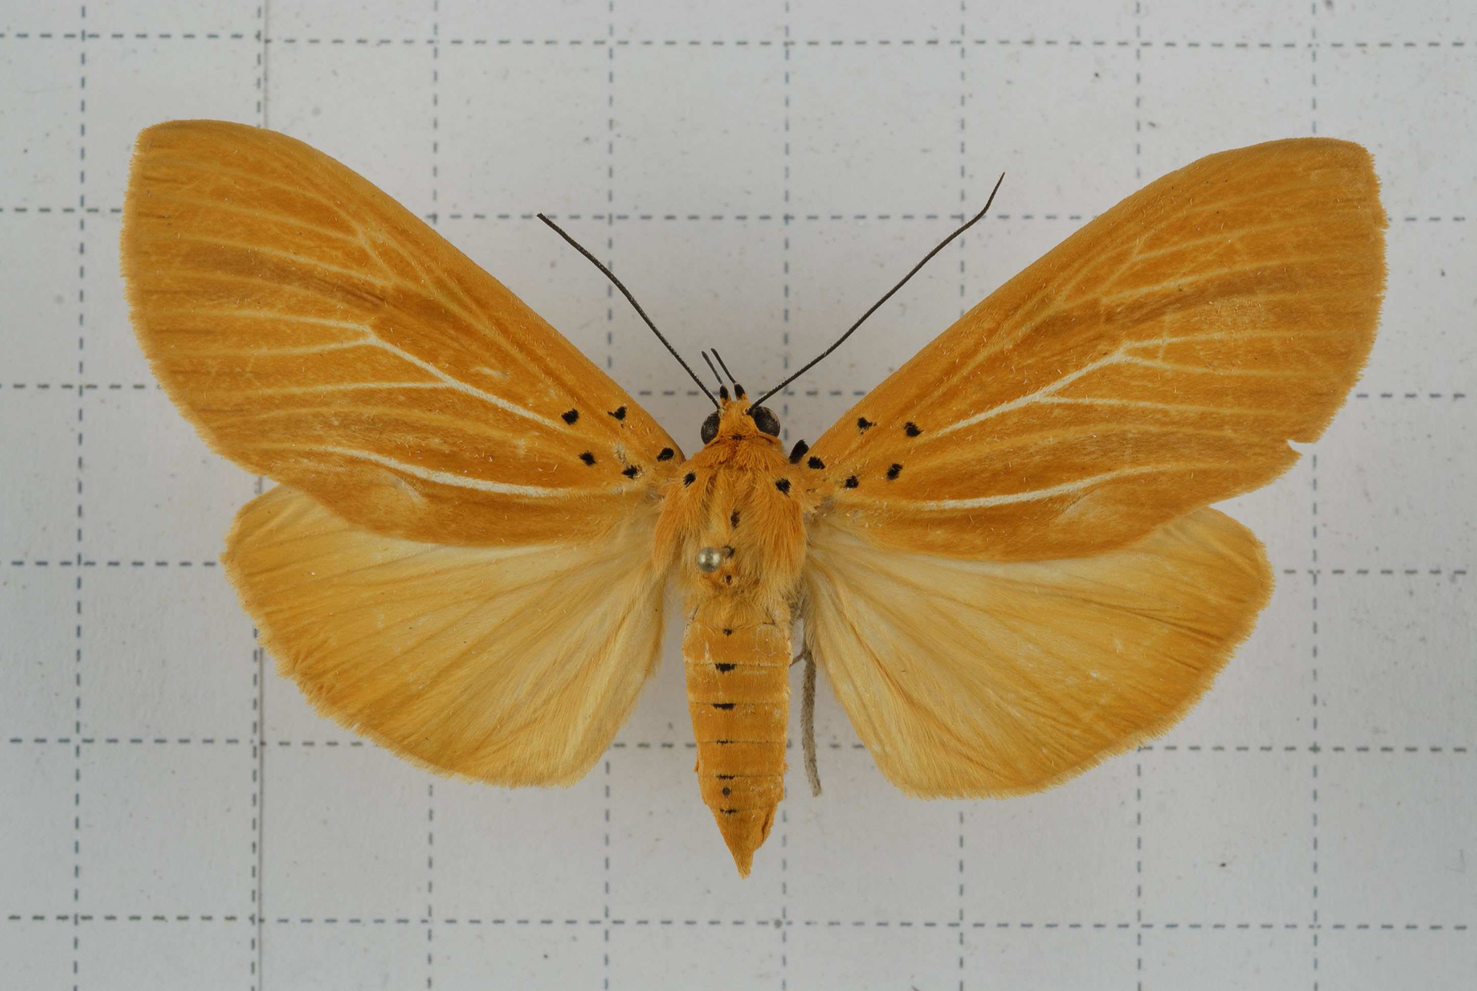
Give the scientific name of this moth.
Asota egens confinis
